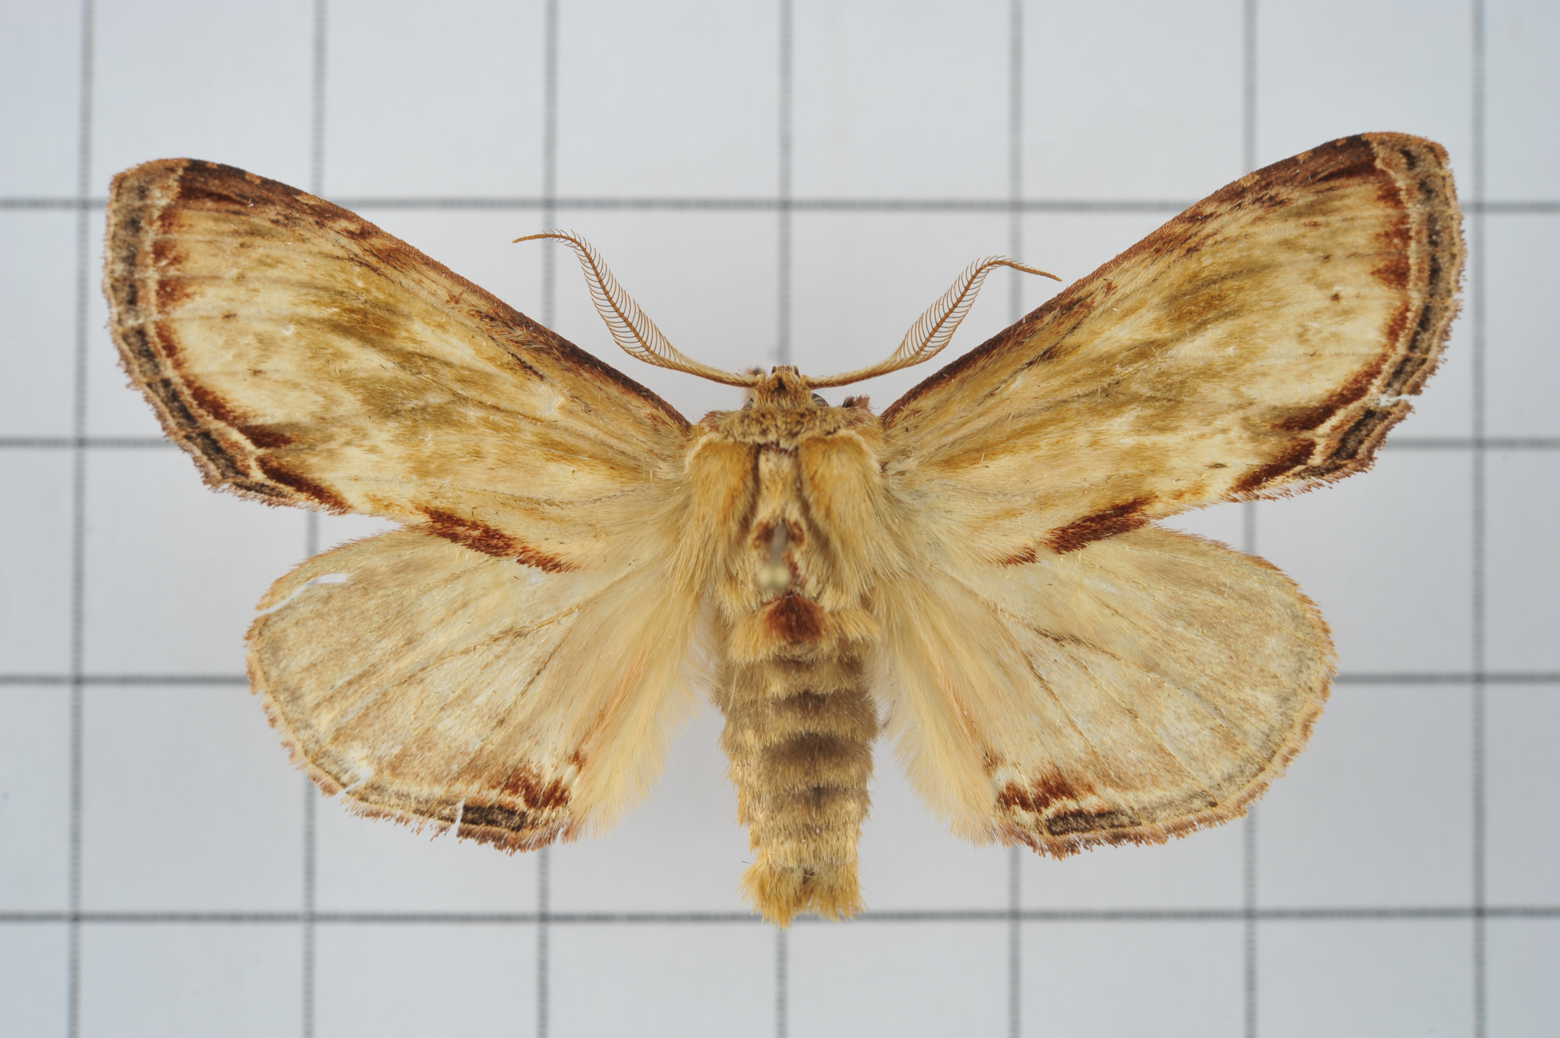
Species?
Hupodonta corticalis
